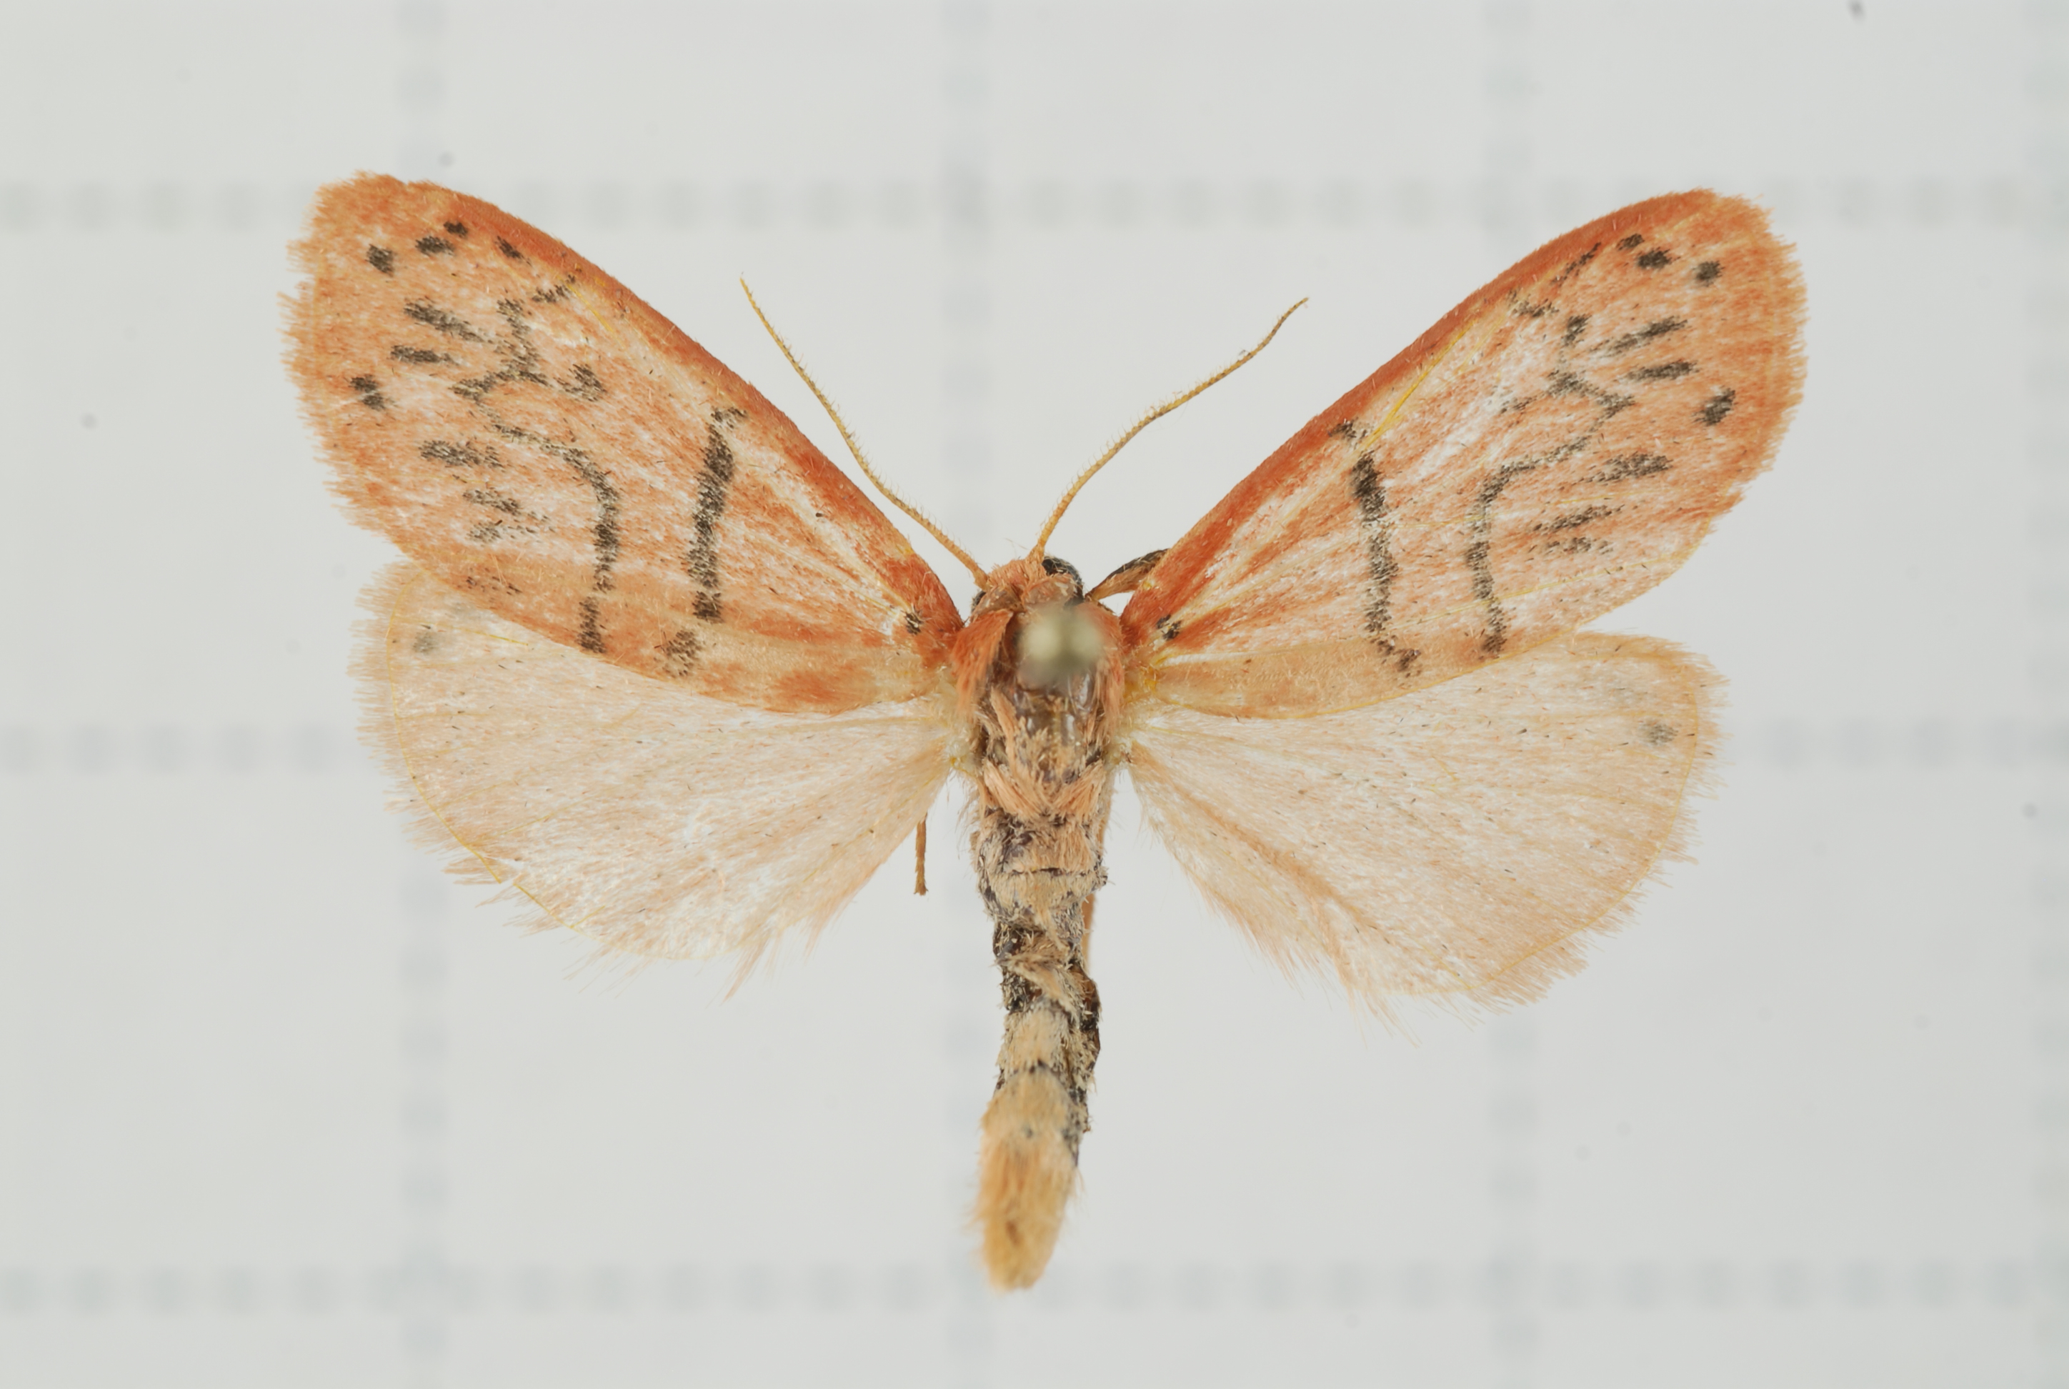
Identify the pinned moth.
Stigmatophora tridens
